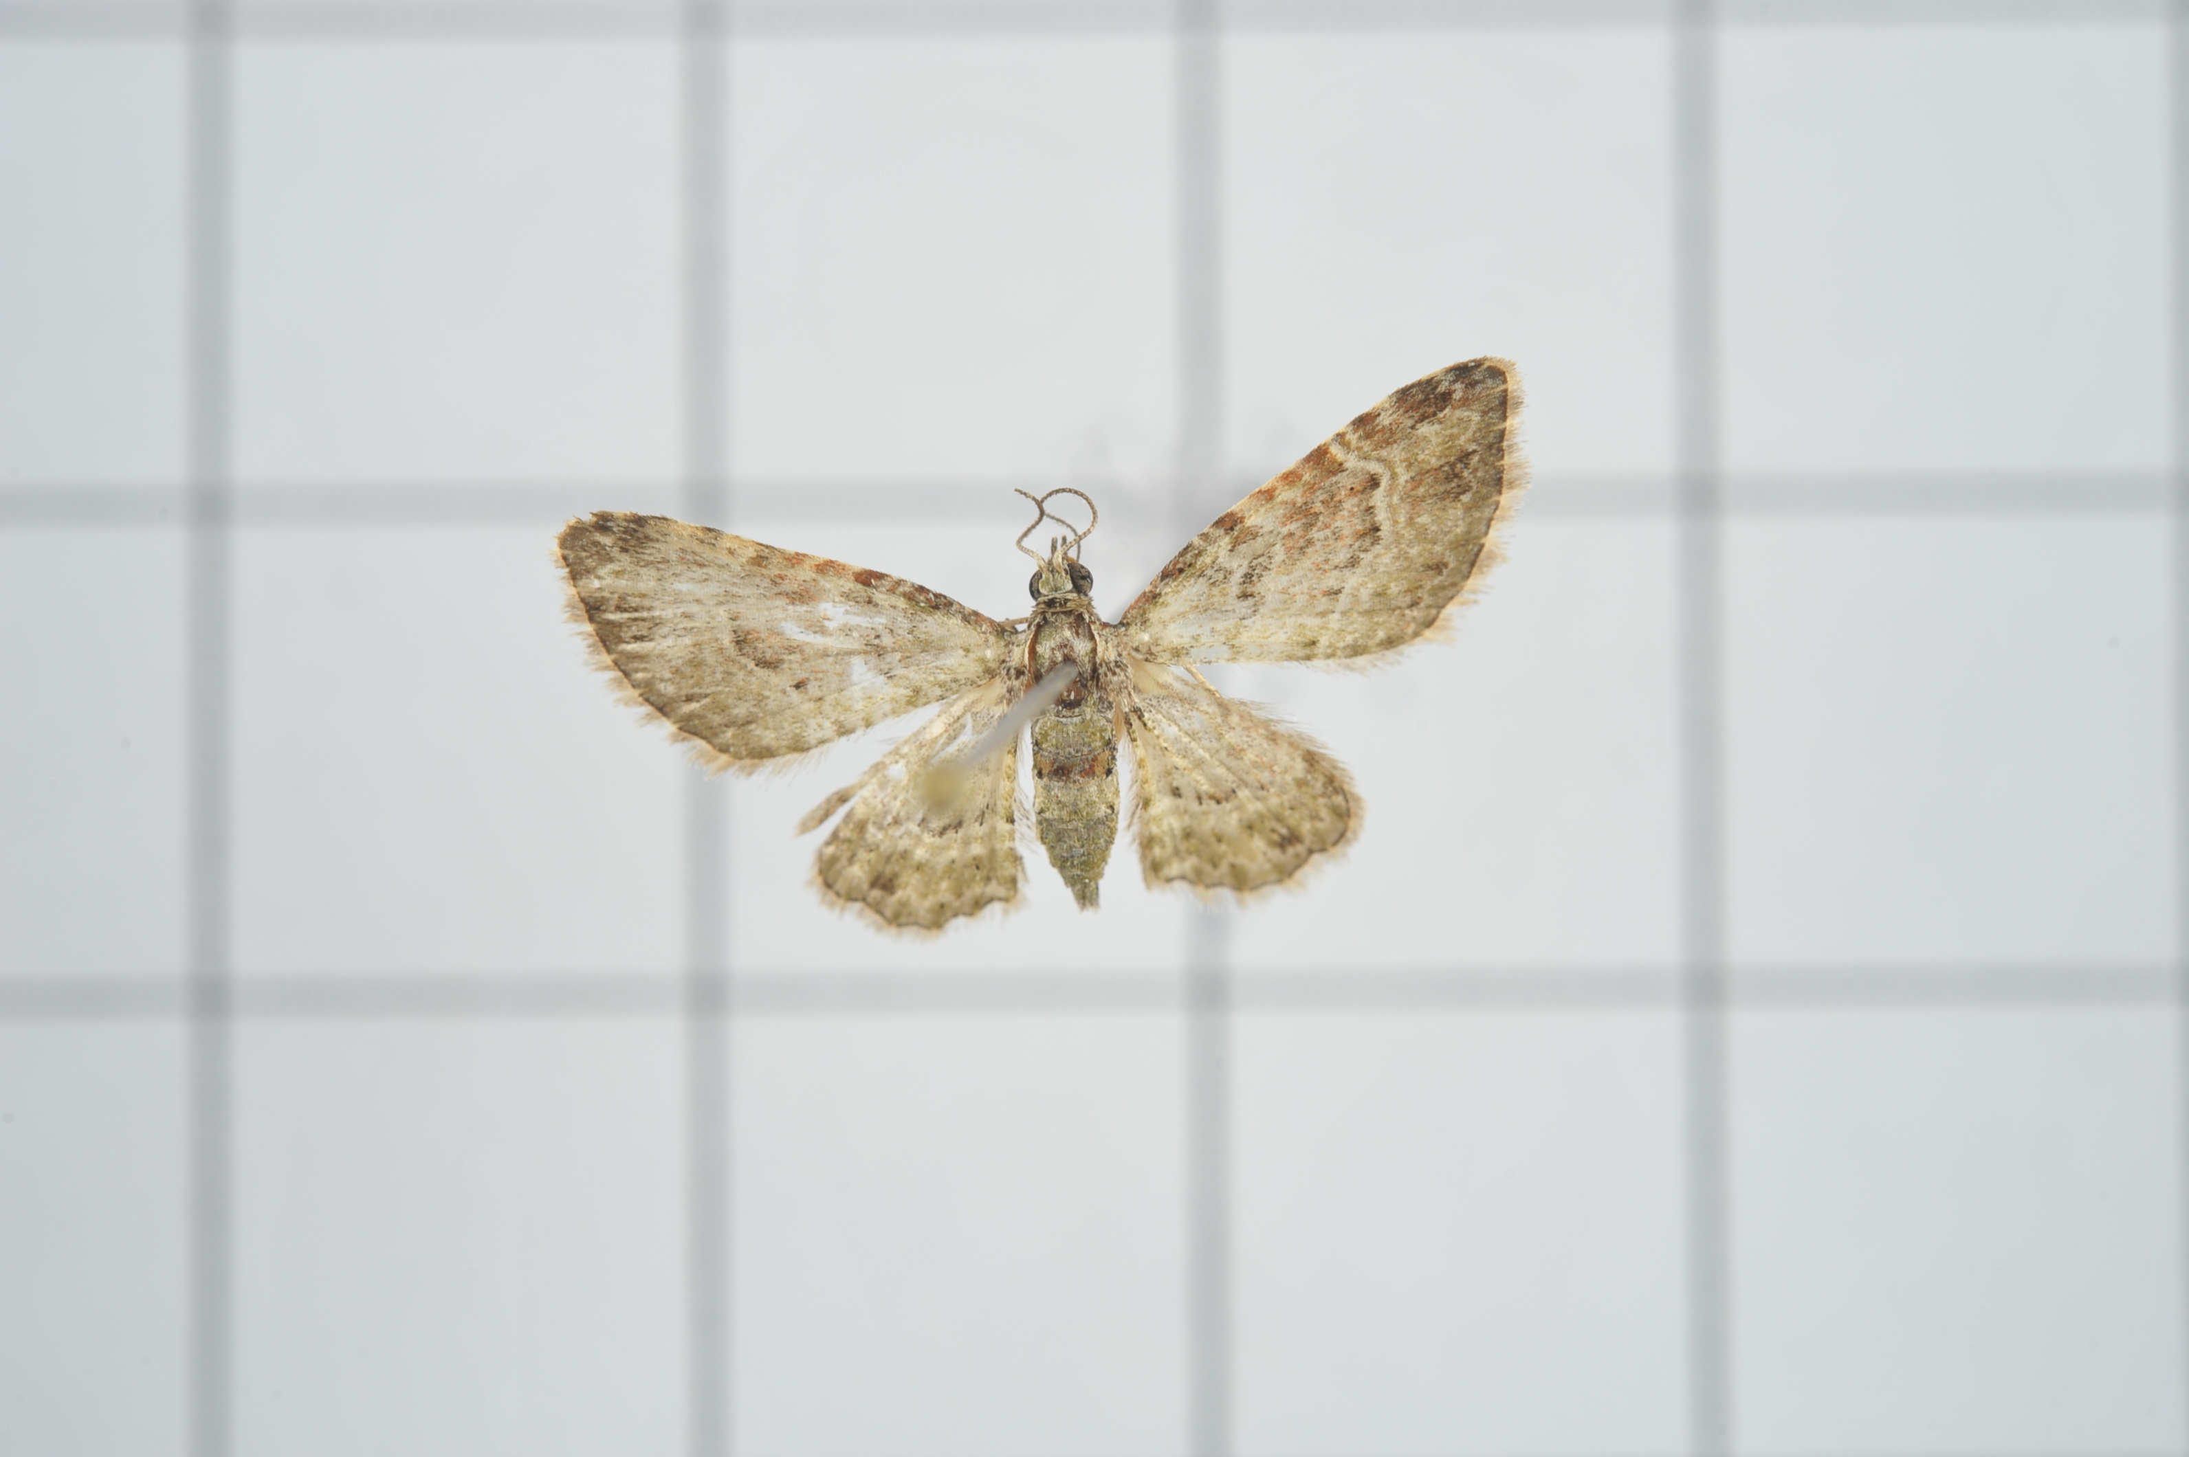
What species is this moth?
Calluga costalis
